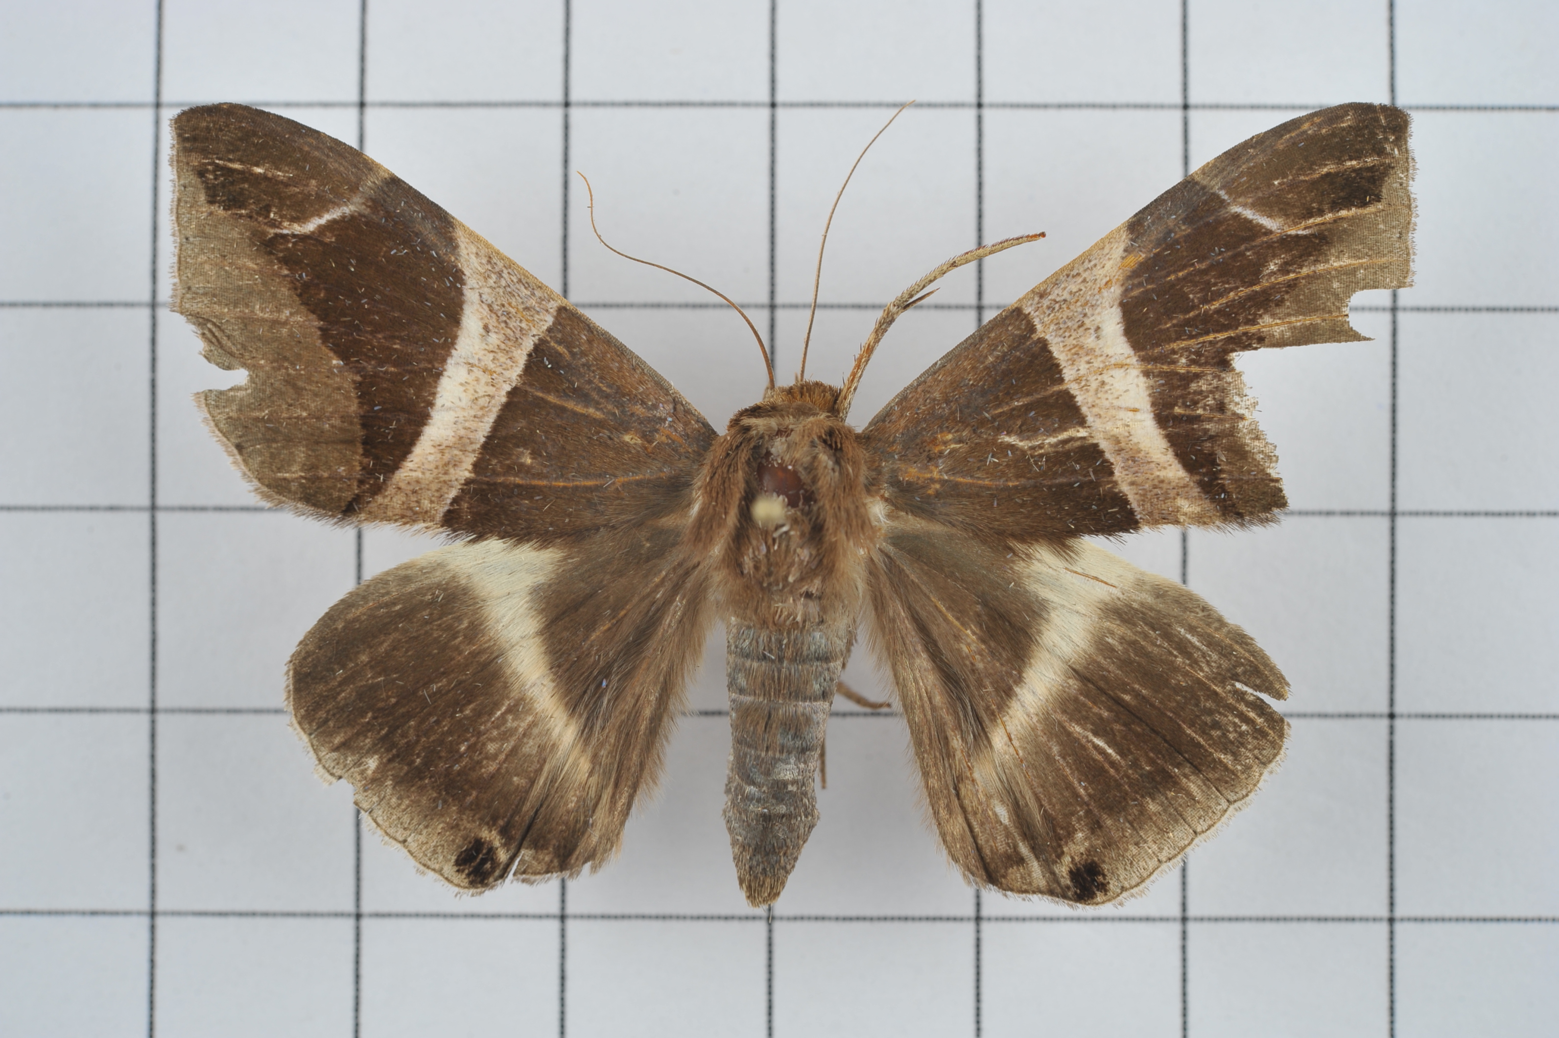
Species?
Bastilla praetermissa
